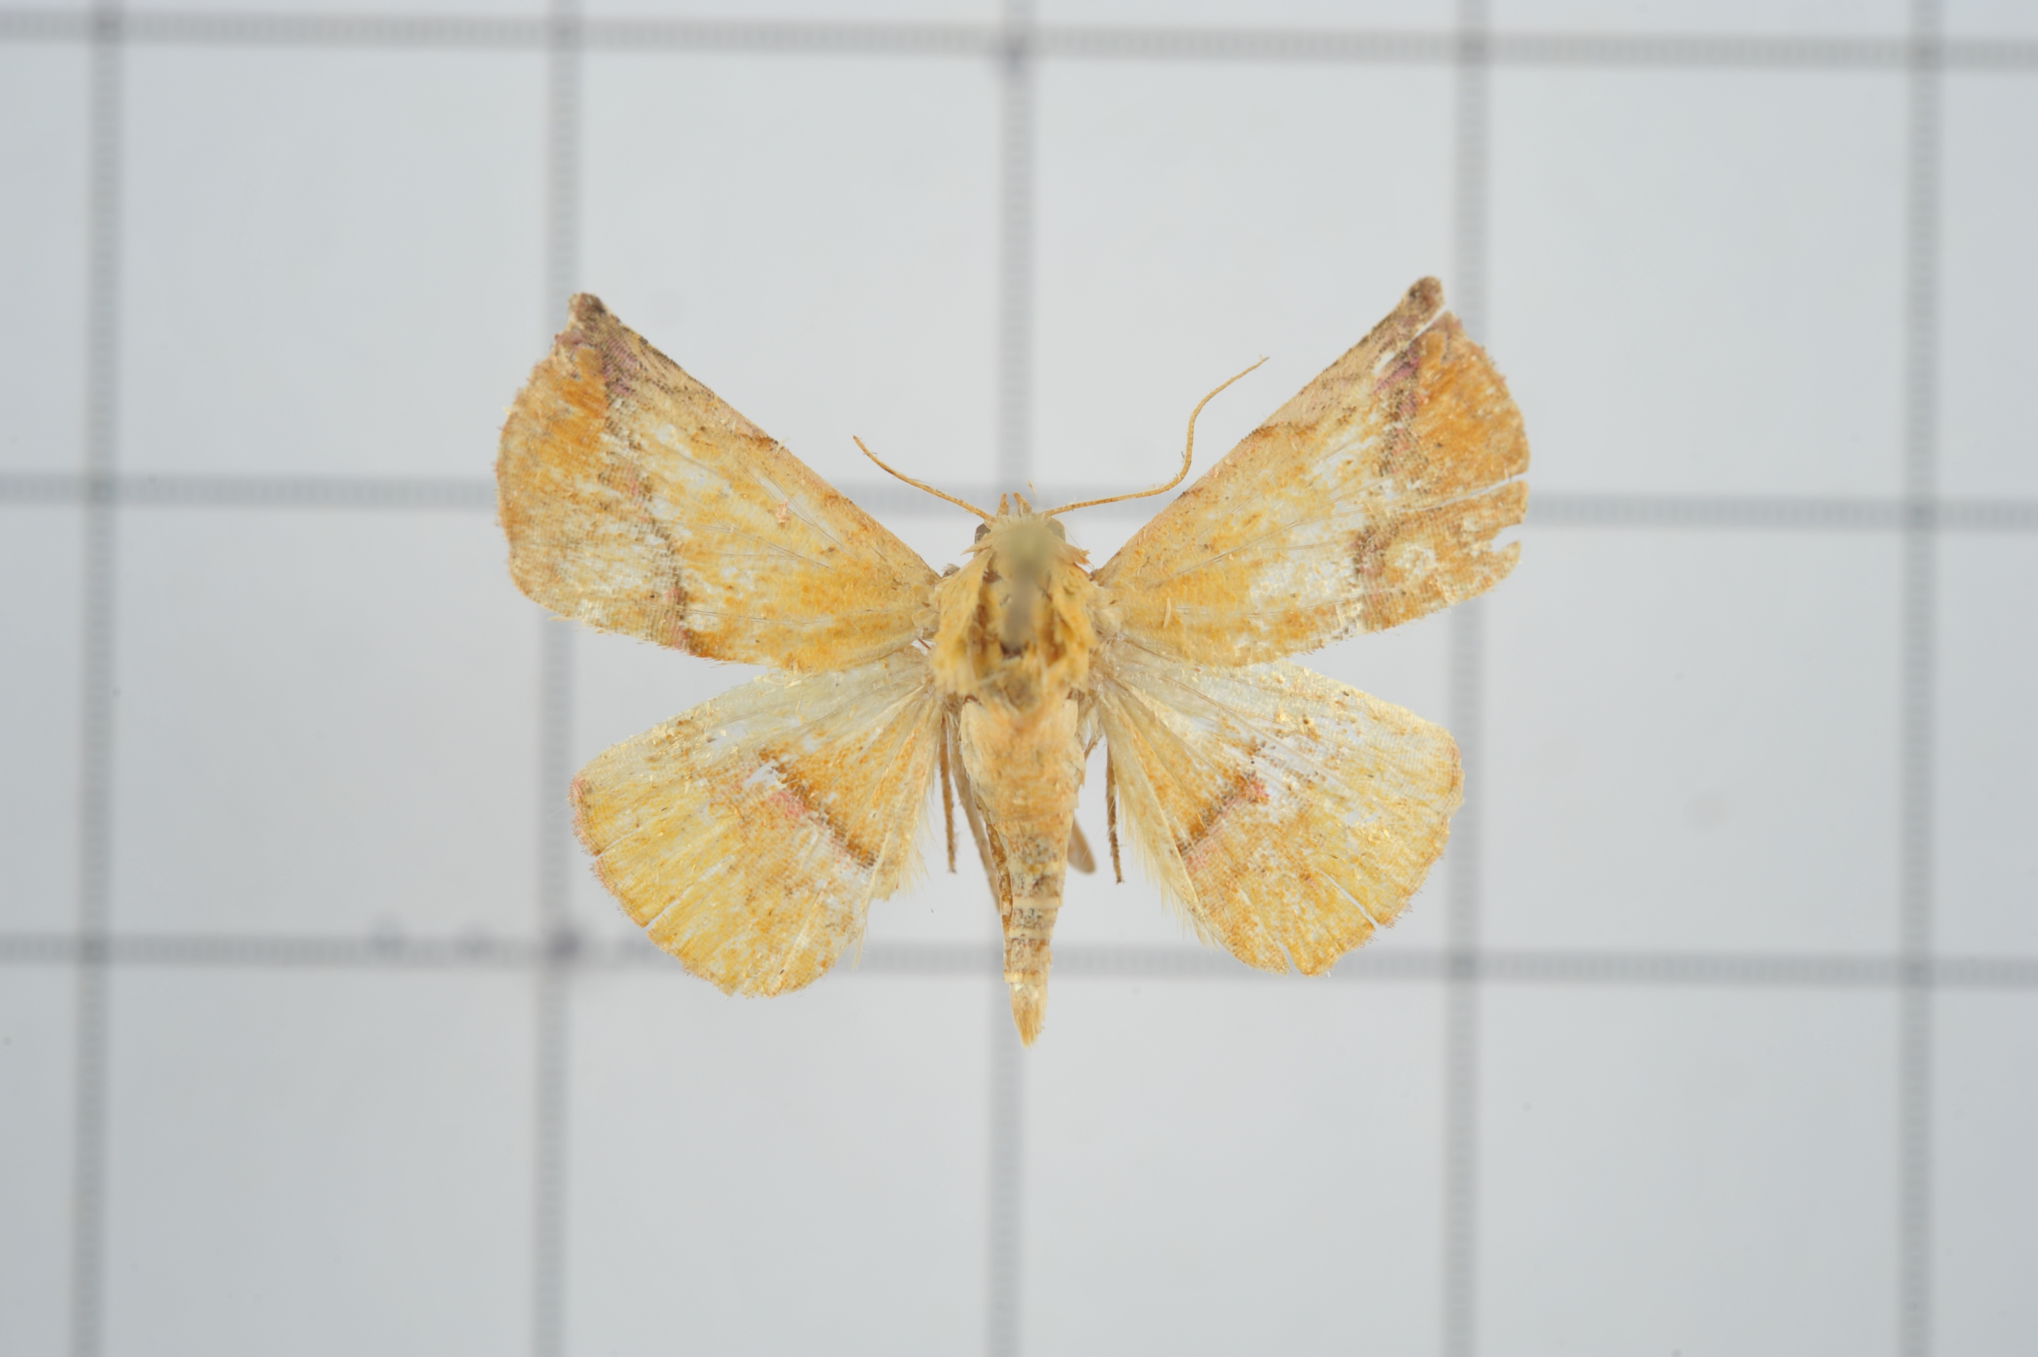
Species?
Eublemma quadrapex
